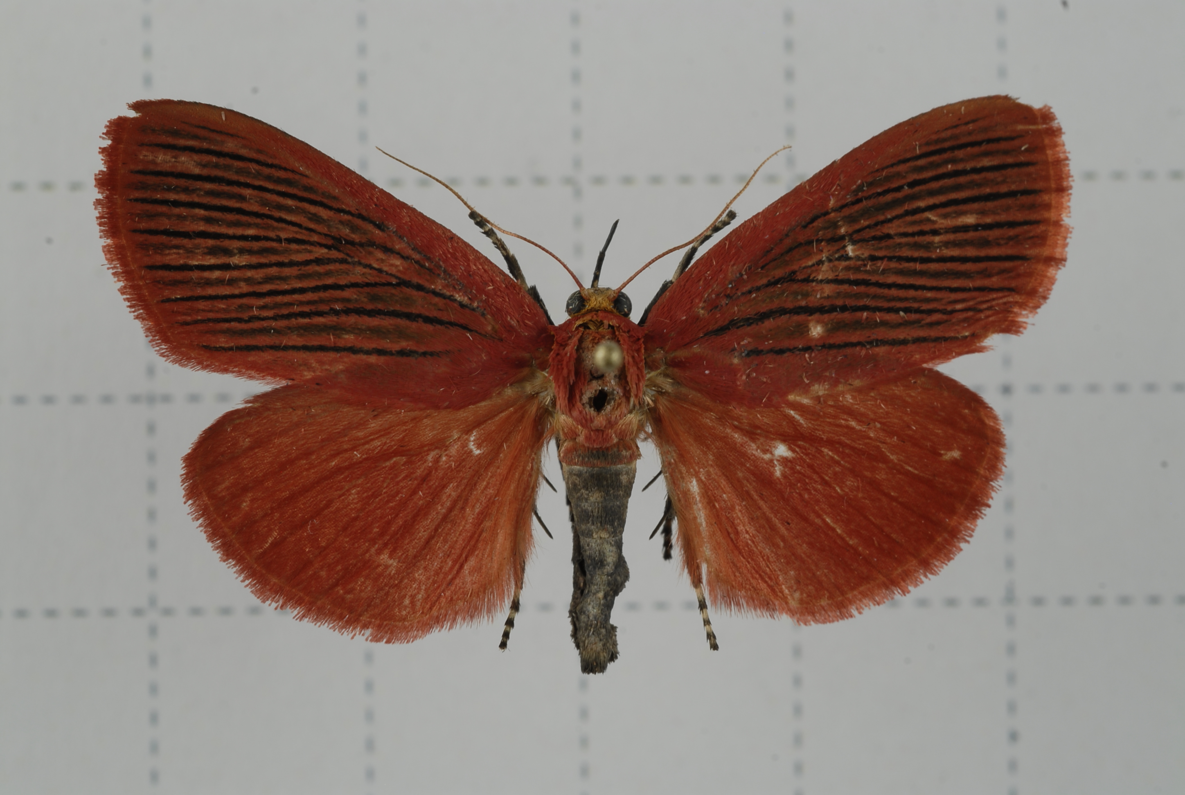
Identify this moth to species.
Arctioblepsis rubida
